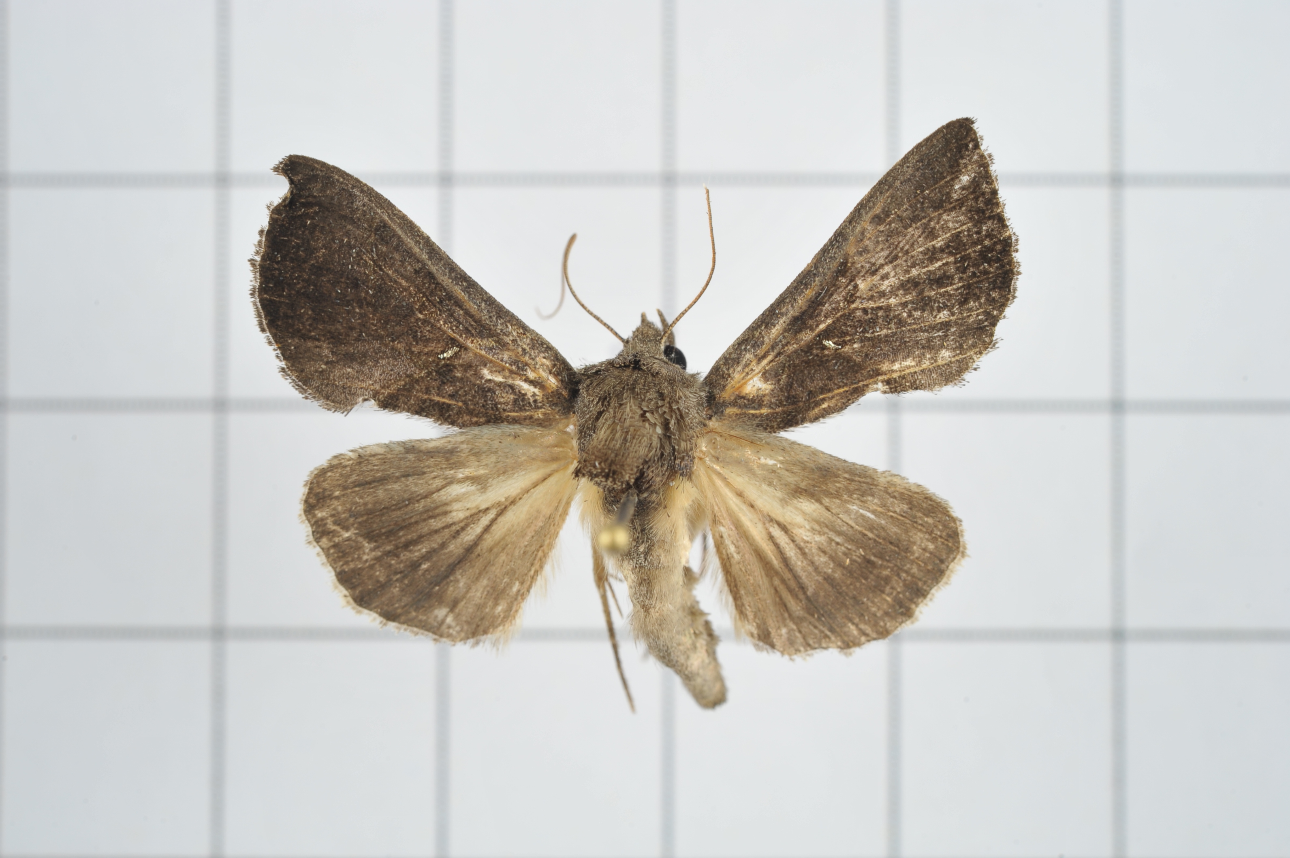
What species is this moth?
Chrysodeixis heberachis
